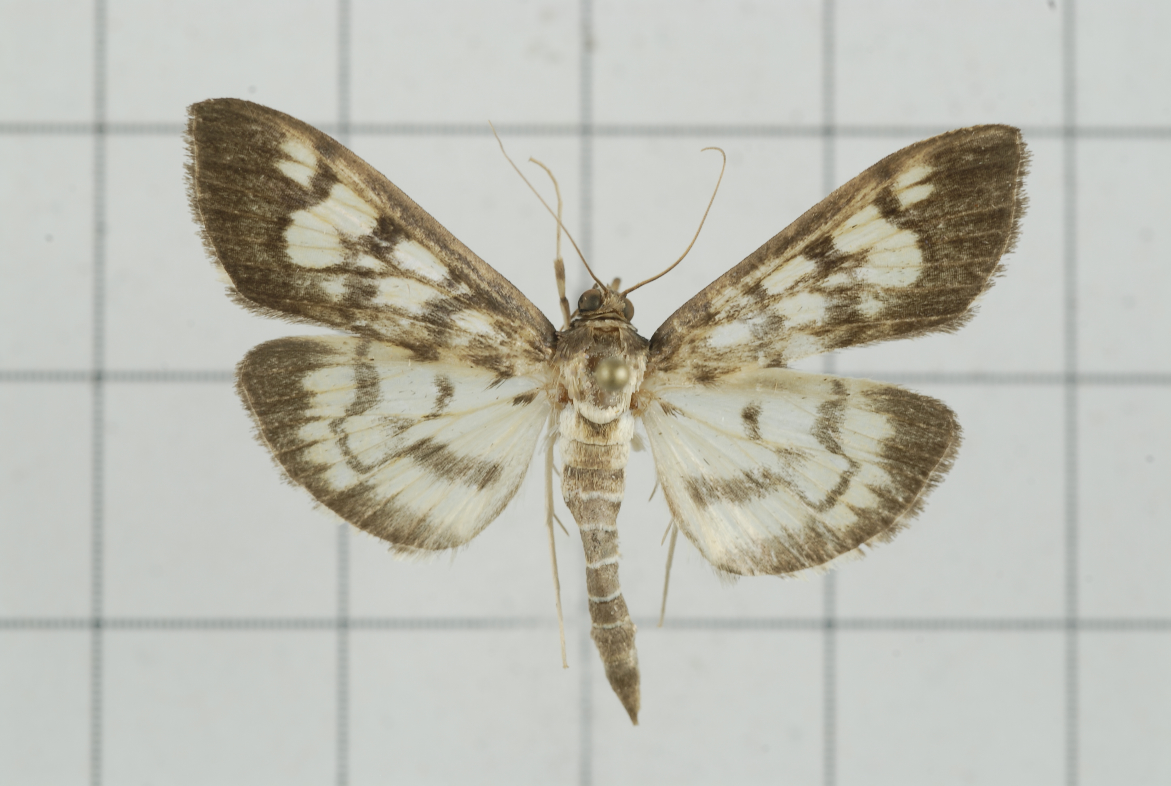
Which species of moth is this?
Syllepte taiwanalis
